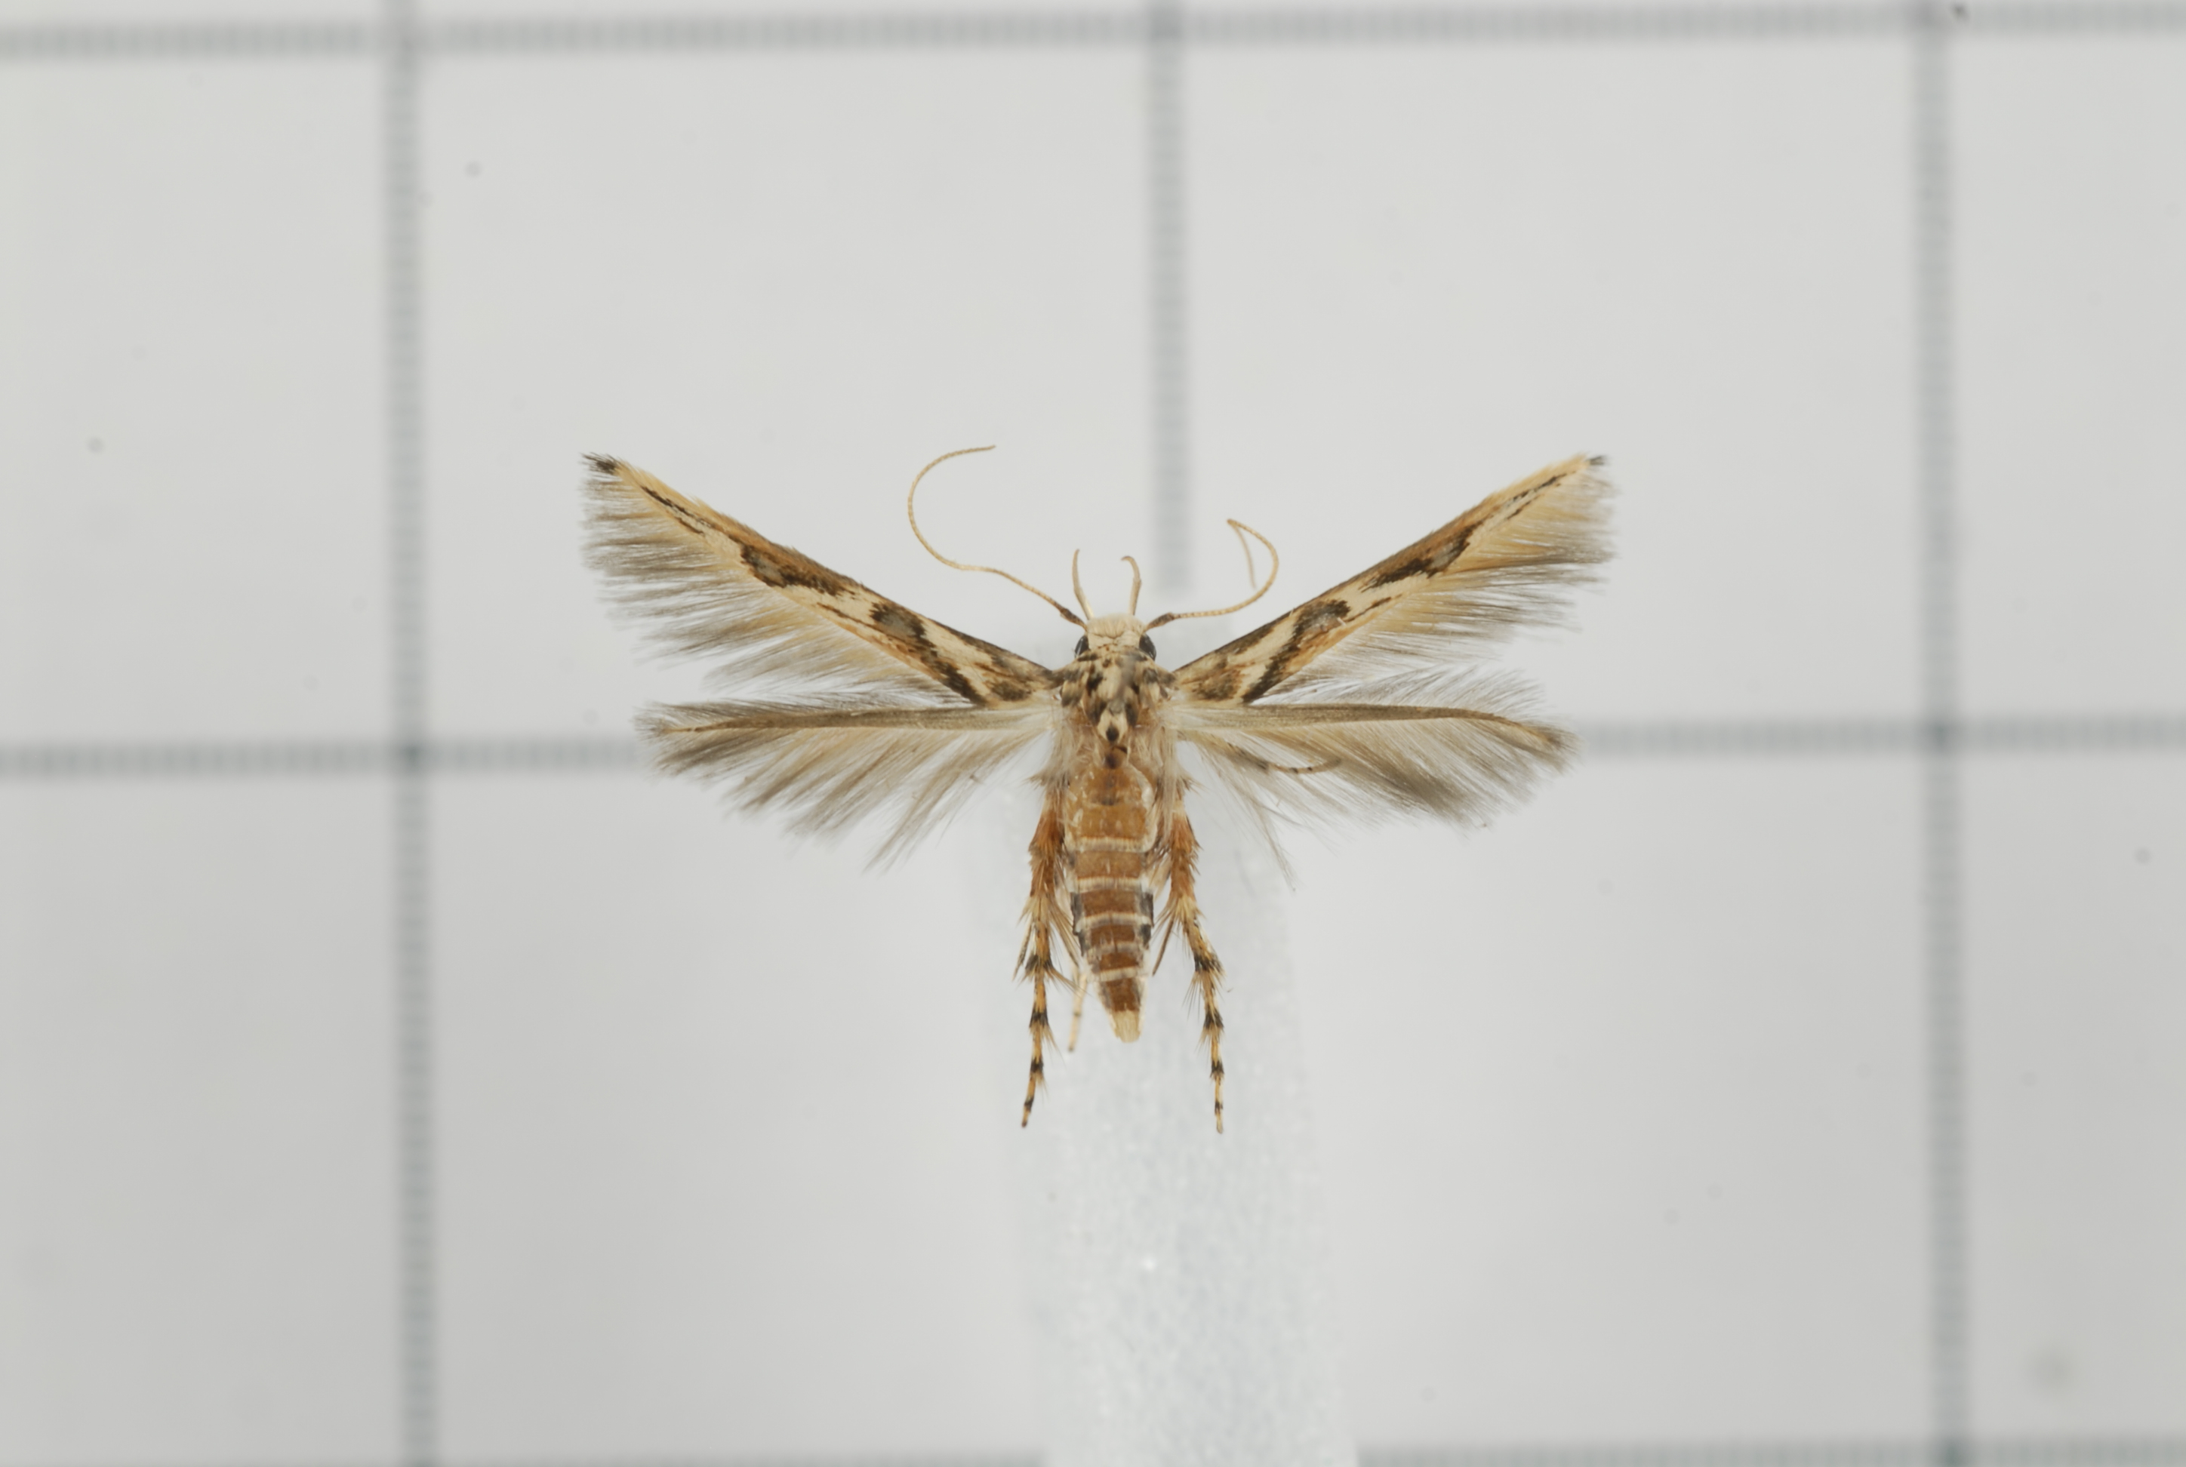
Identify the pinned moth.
Stathmopoda stimulata
